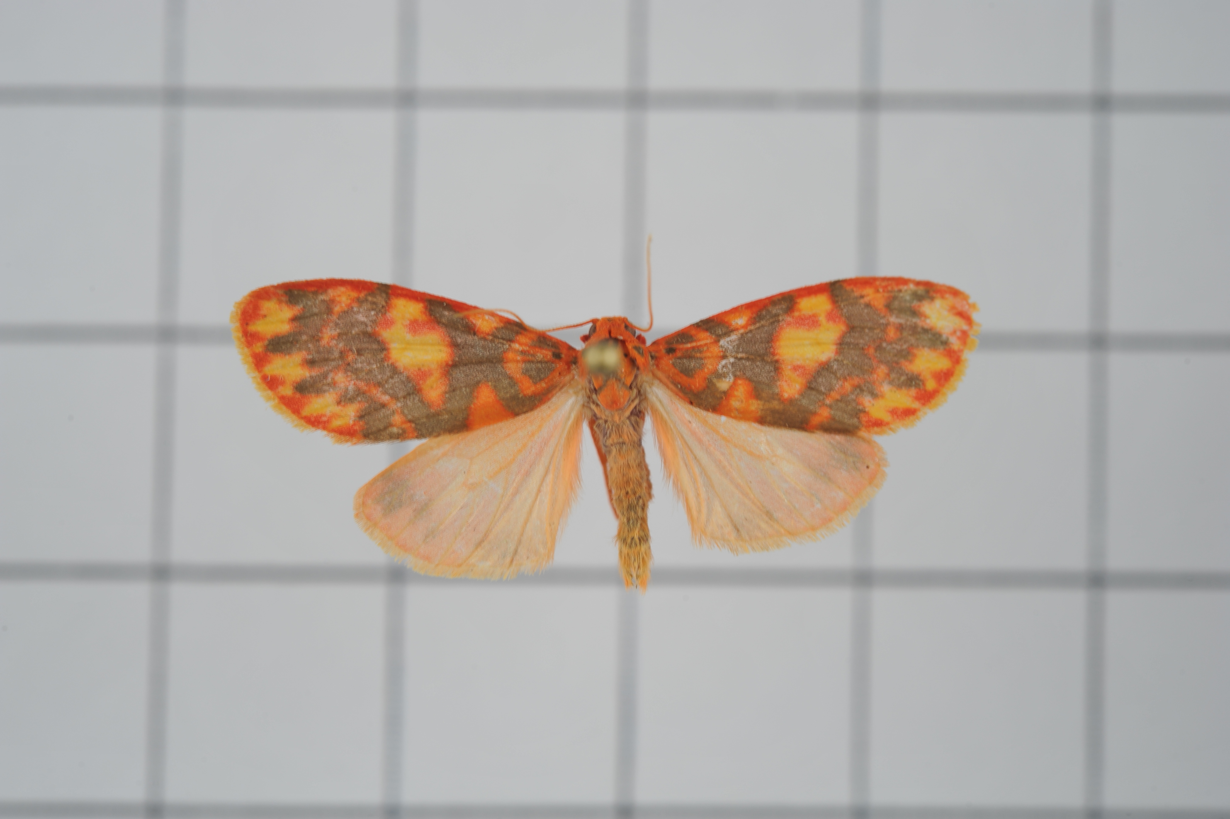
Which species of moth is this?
Floridasura tricolor
